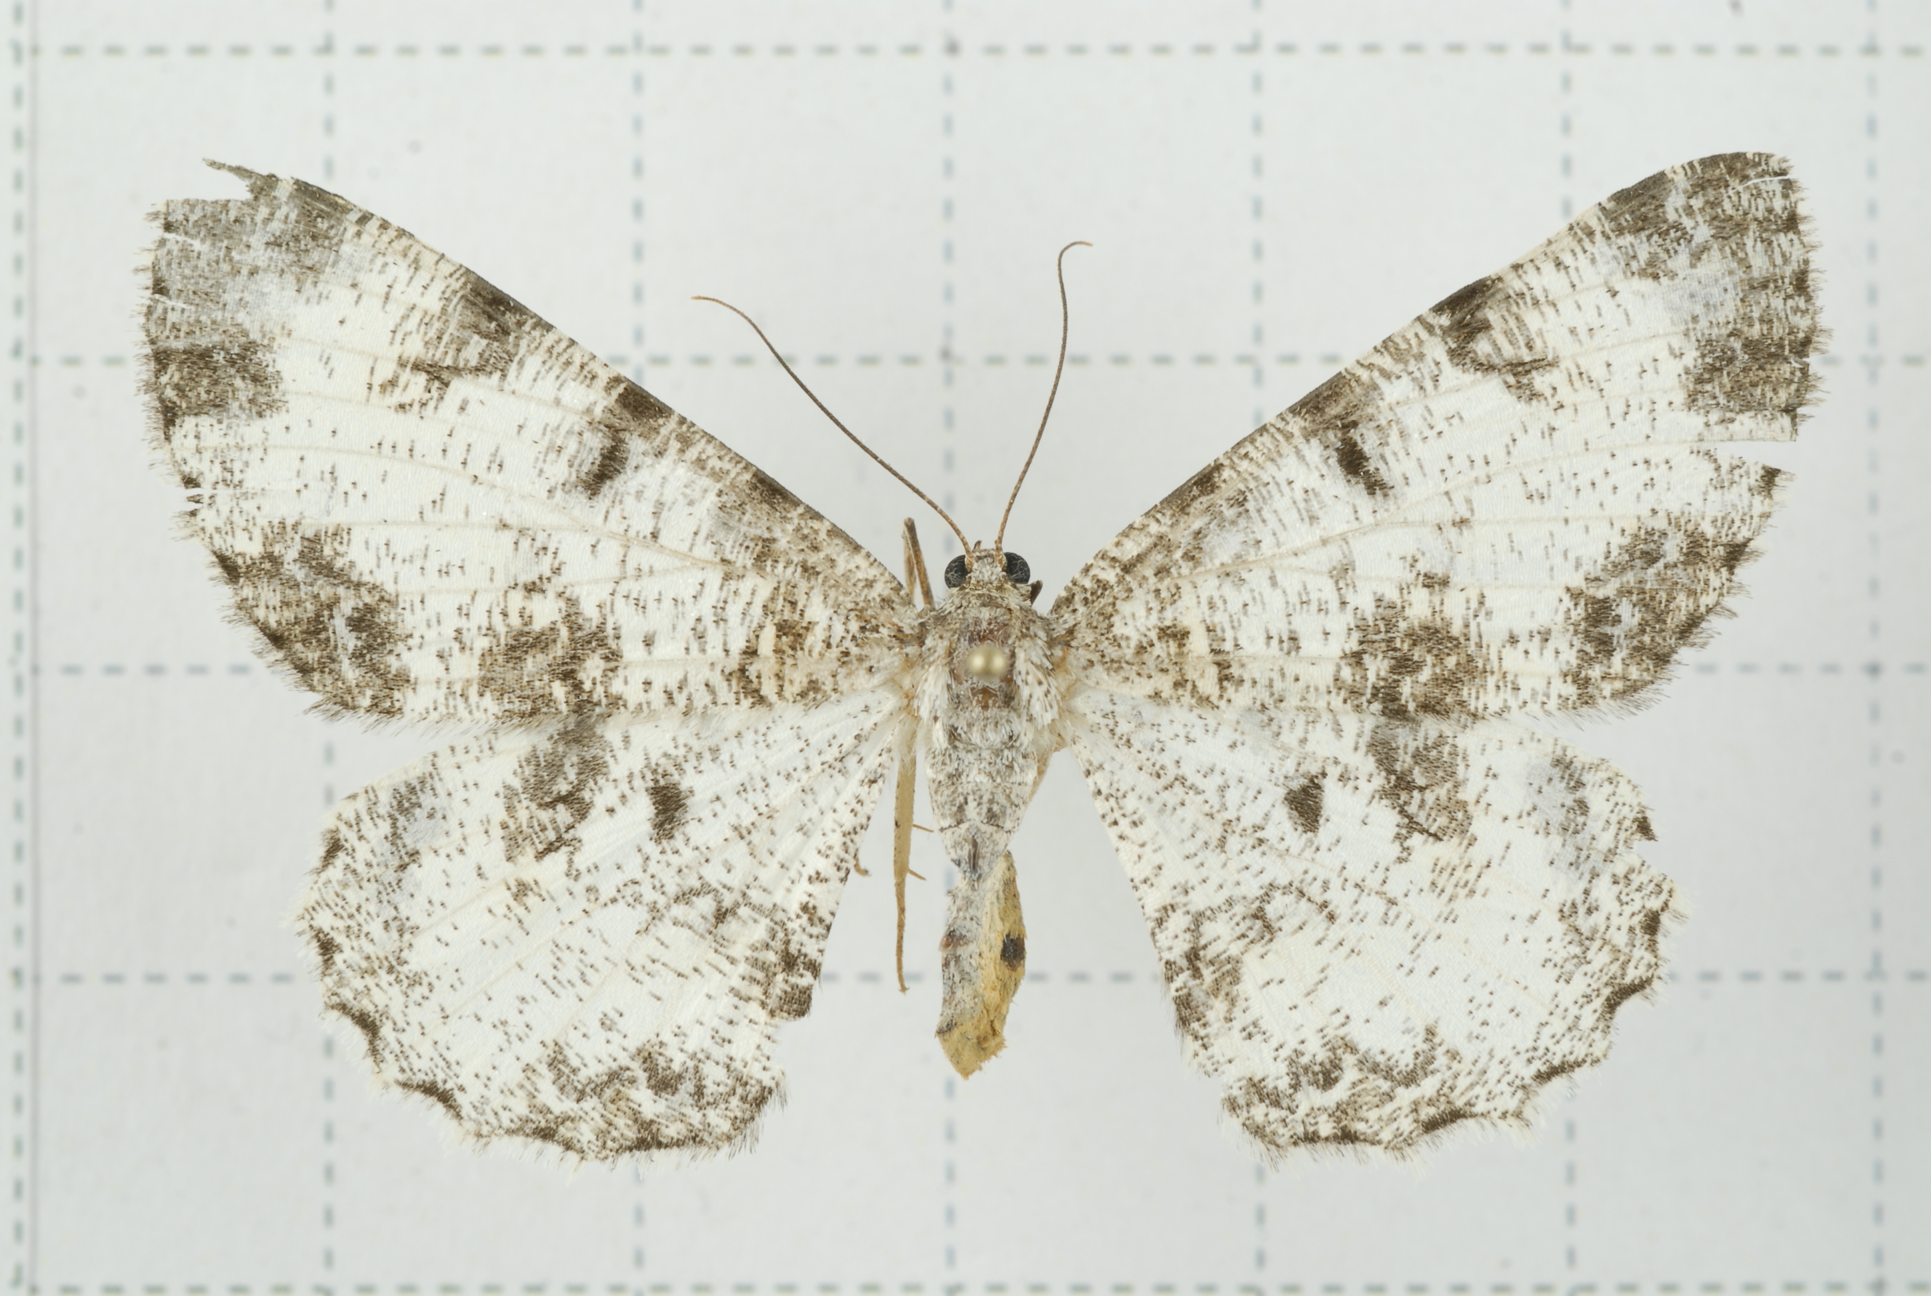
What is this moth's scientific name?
Hypomecis percnioides
